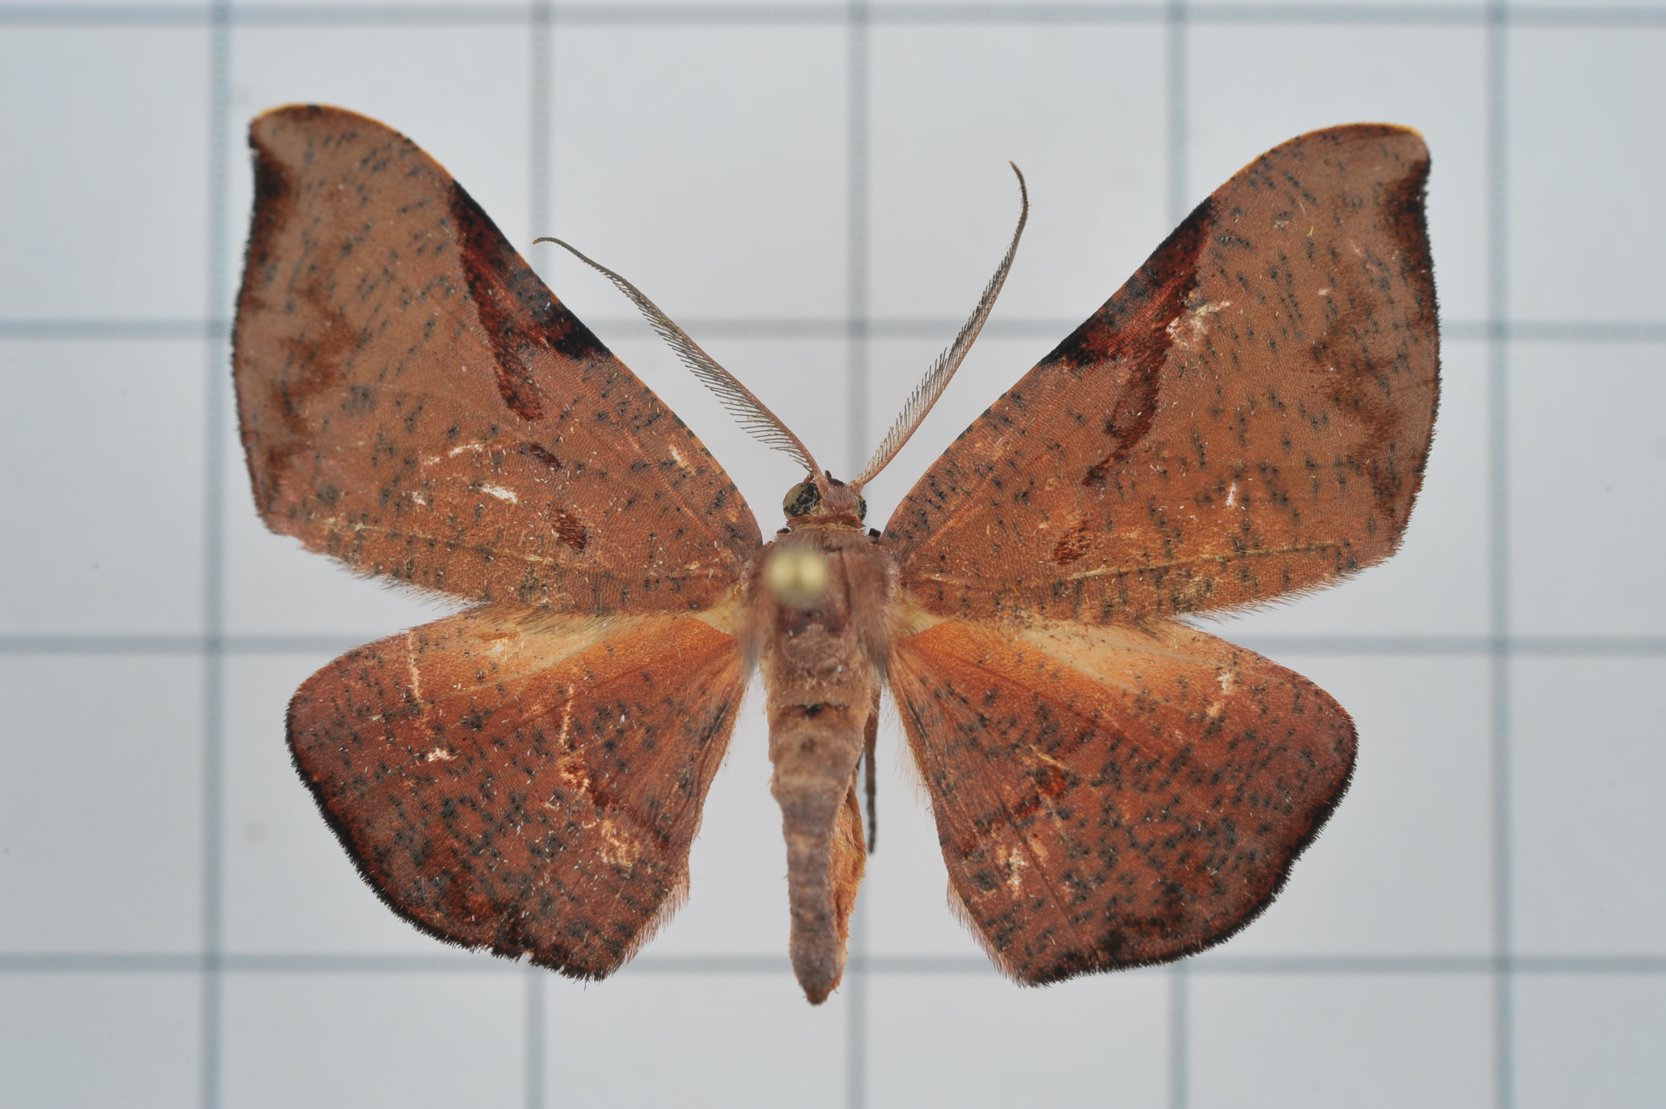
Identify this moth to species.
Hypochrosis baenzigeri
